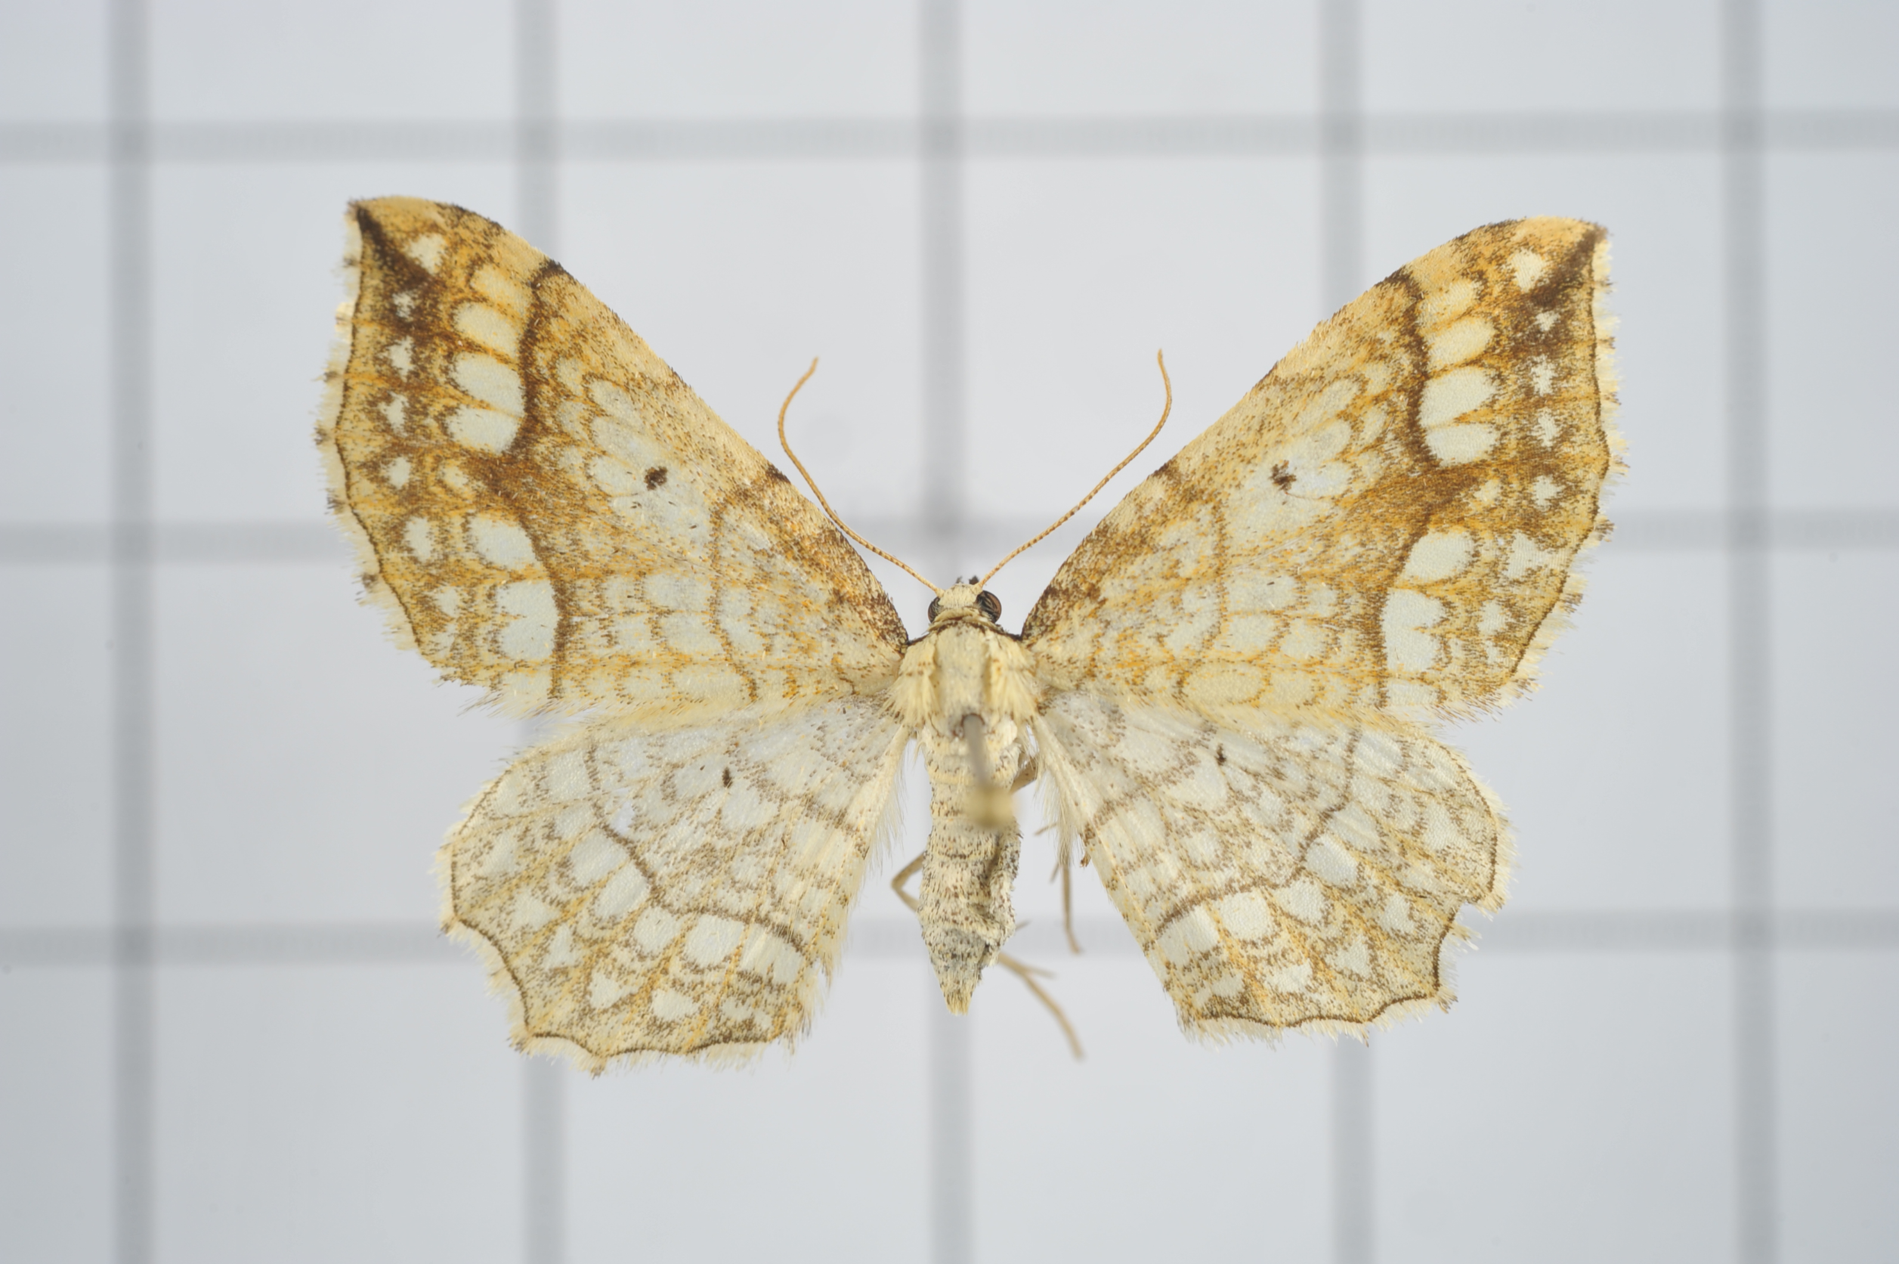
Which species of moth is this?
Laciniodes umbrosus
